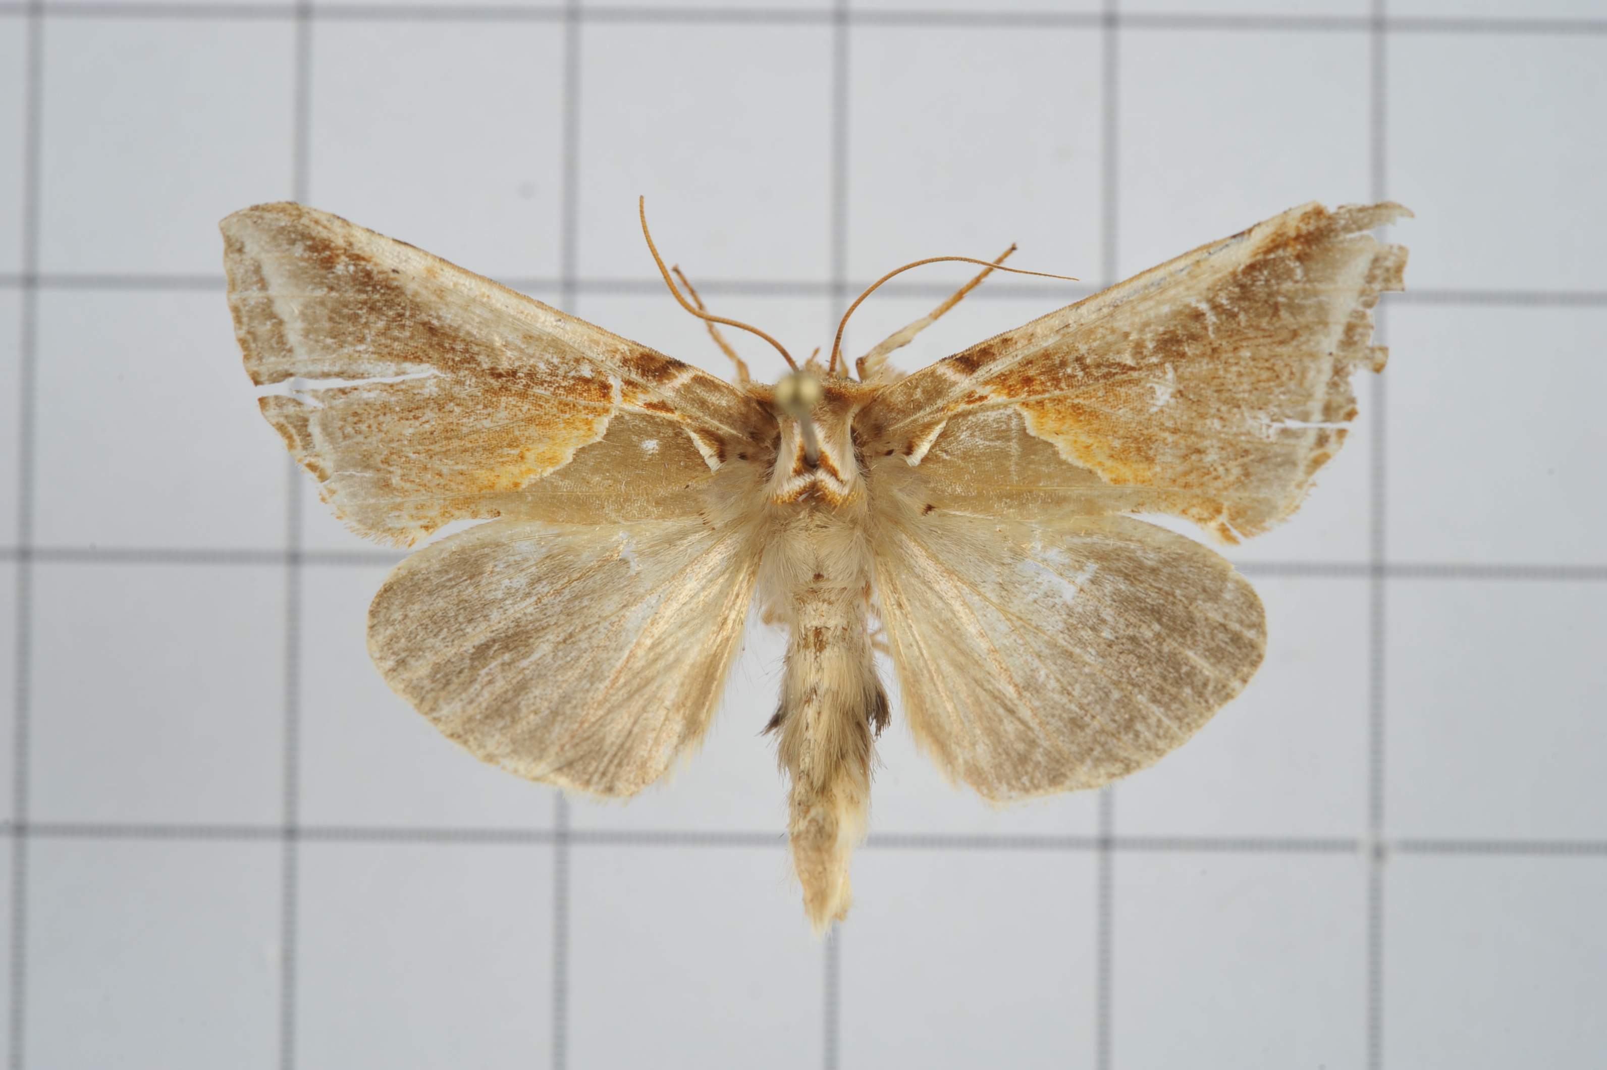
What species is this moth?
Habrosyne indica formosana
